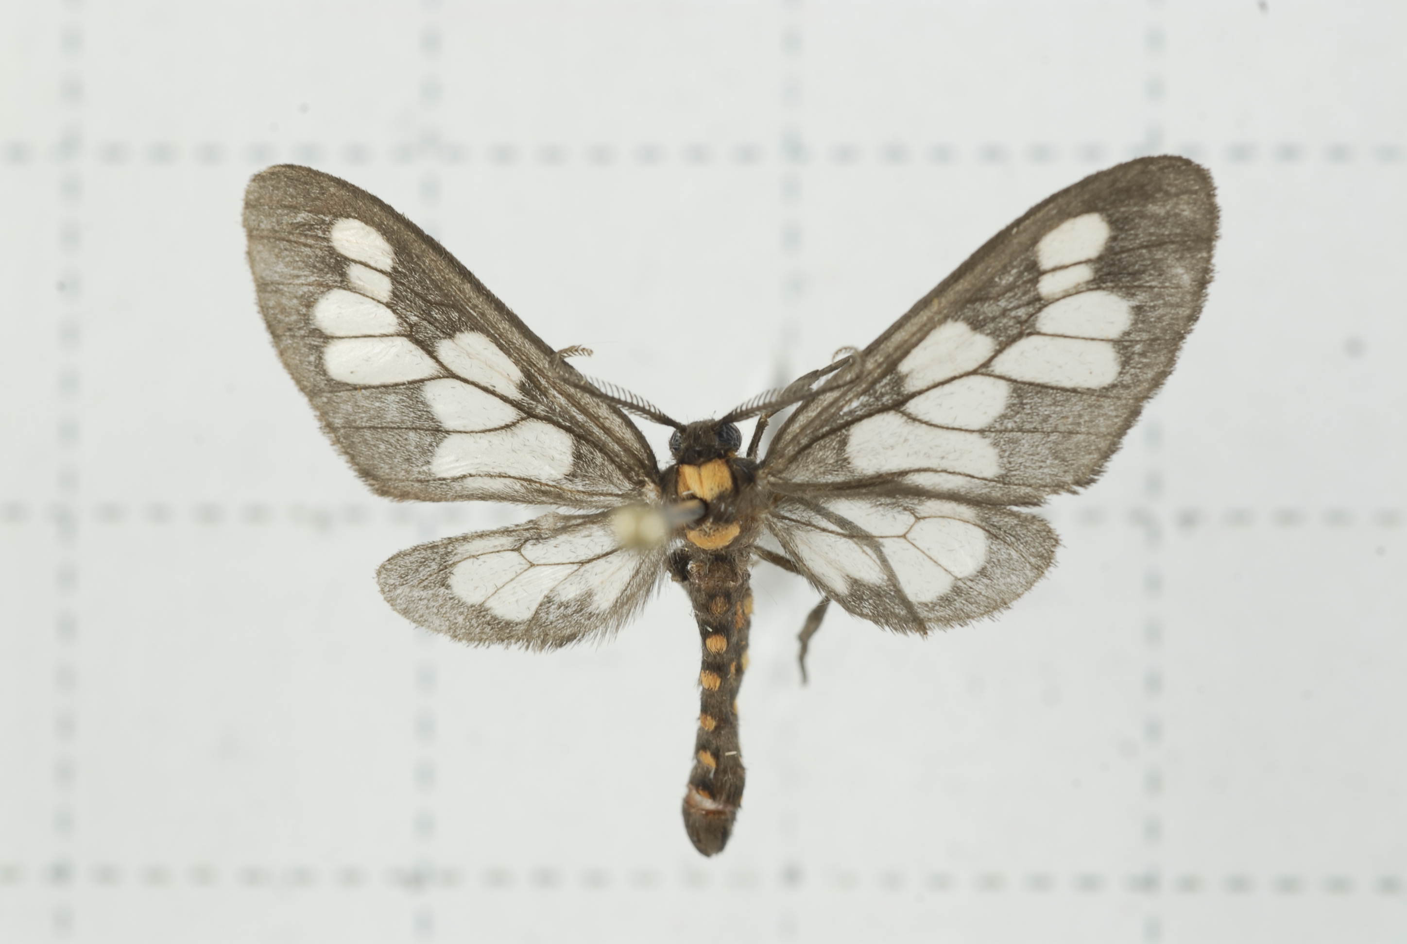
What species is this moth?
Eressa confinis finitima
